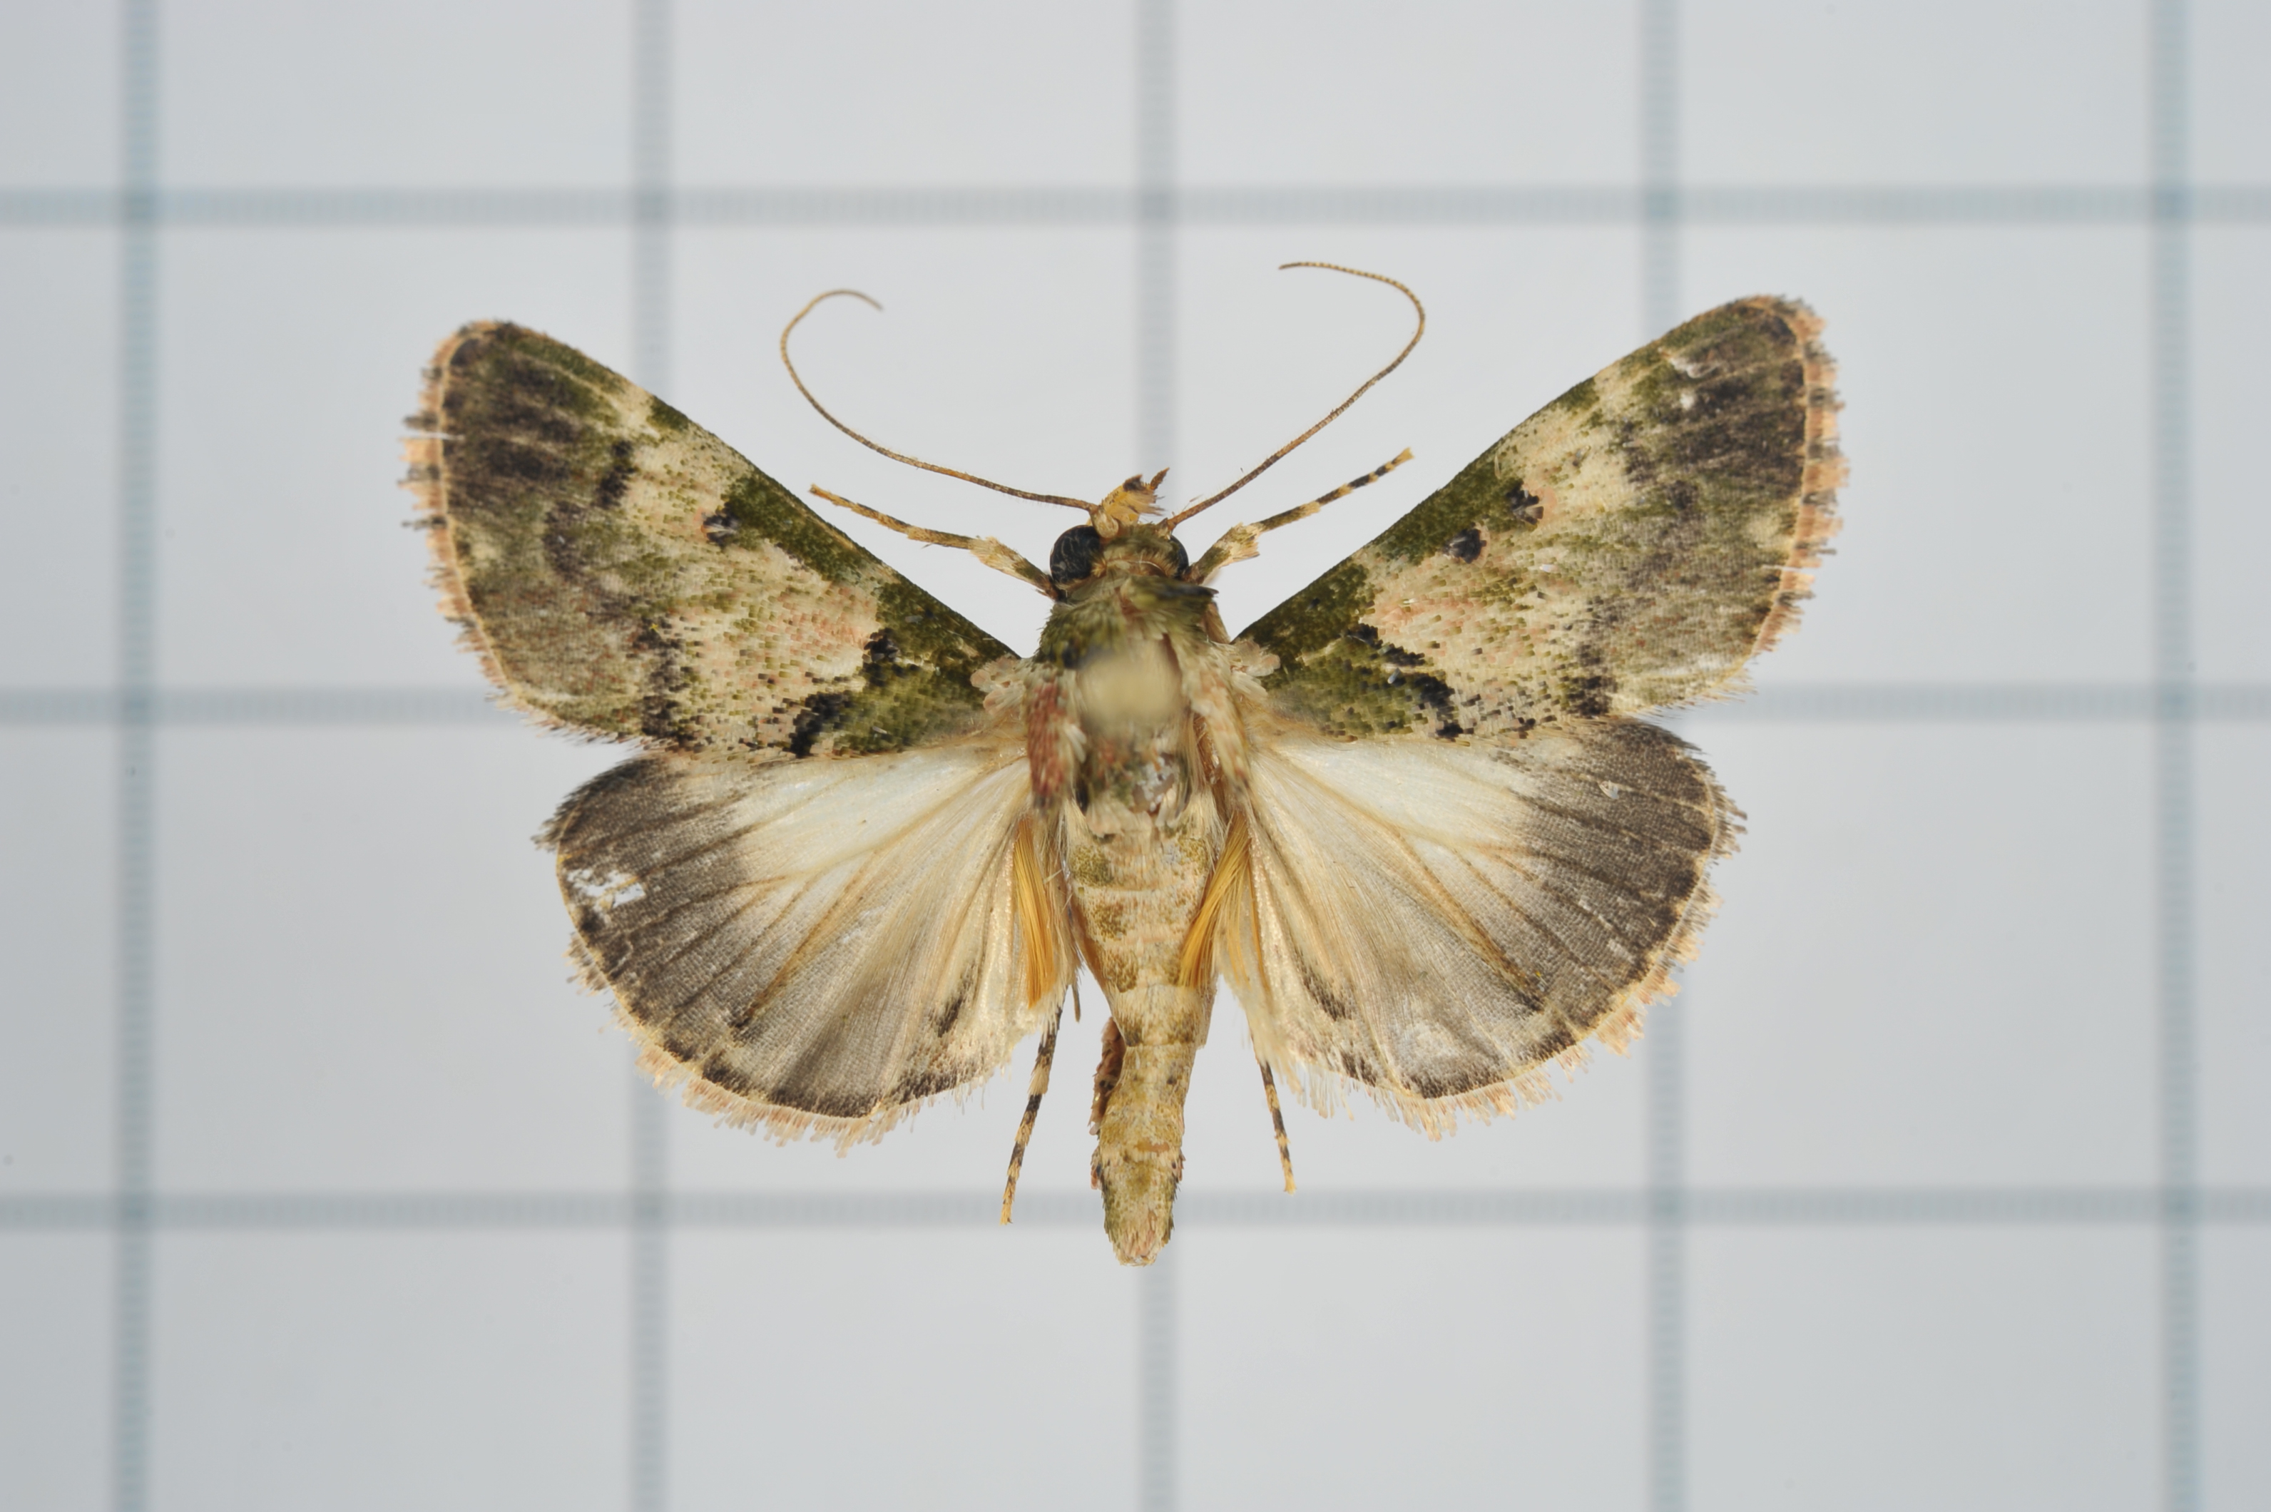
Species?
Termioptycha longispina
